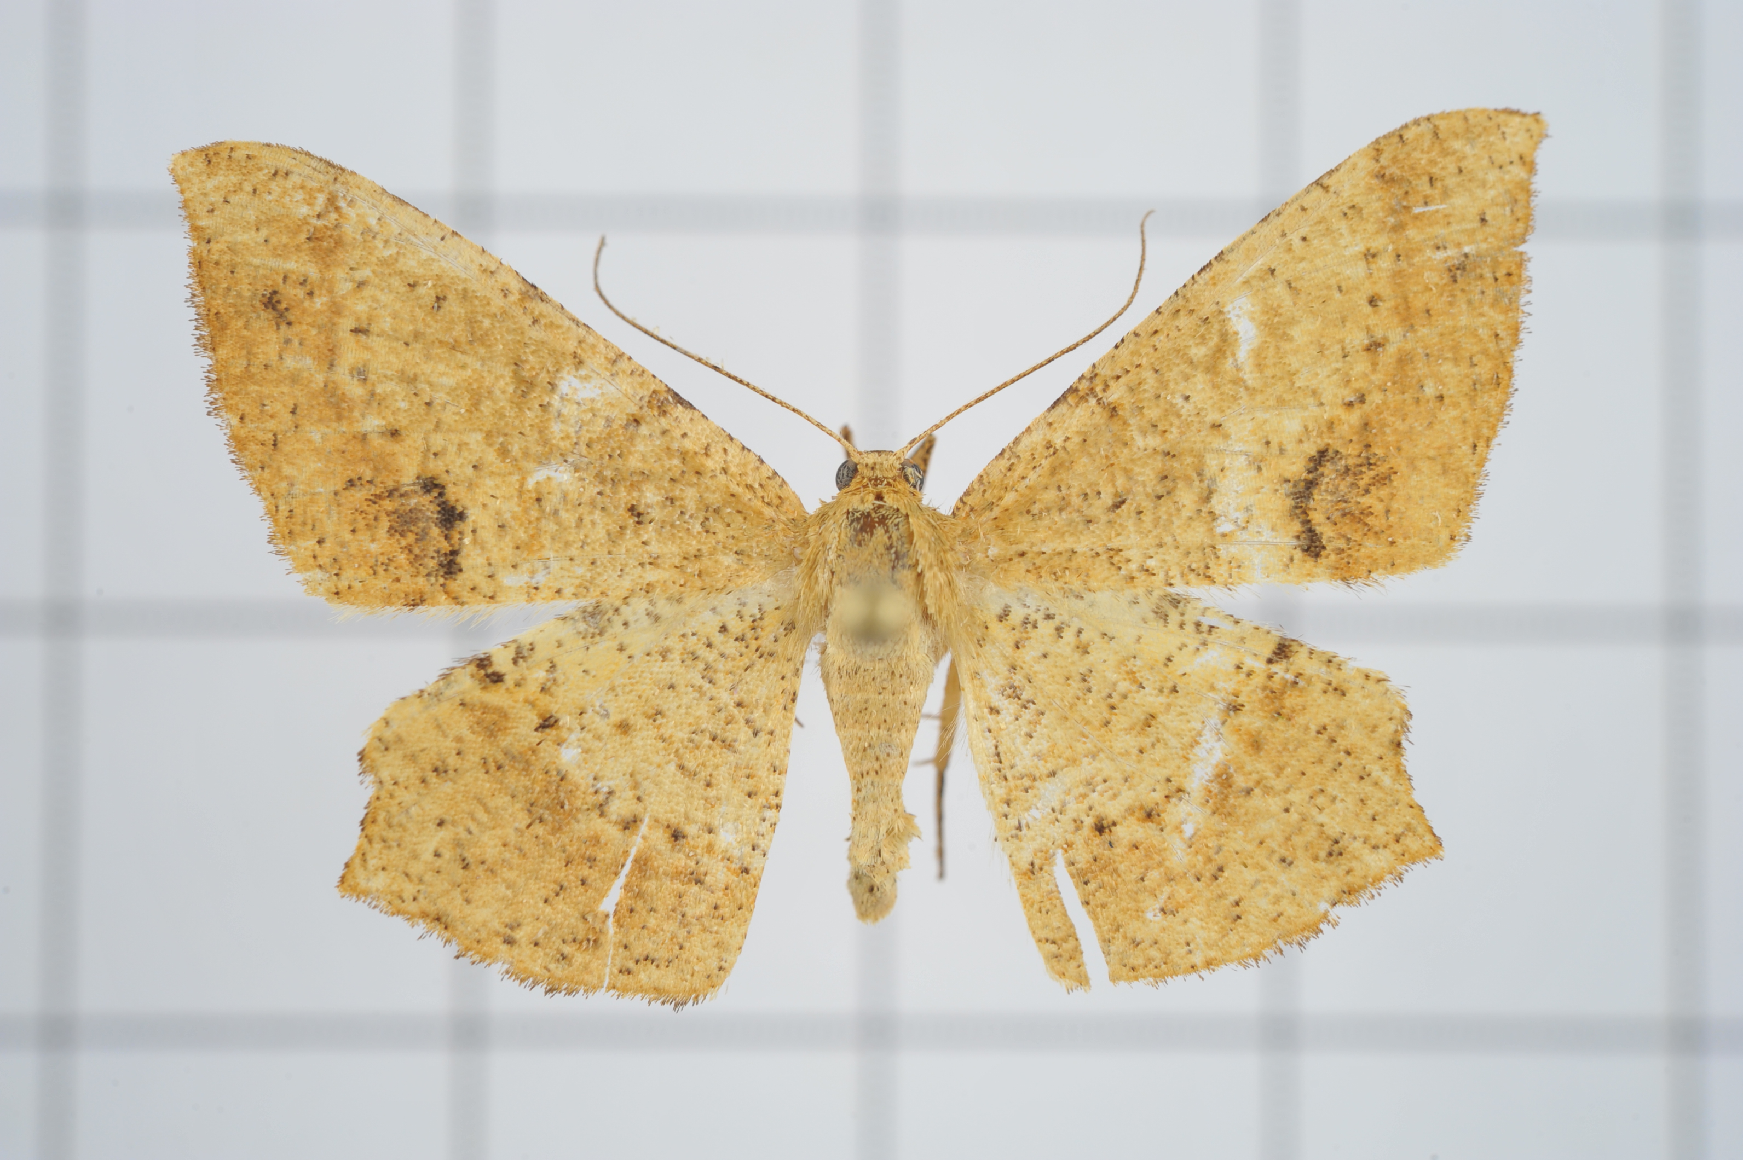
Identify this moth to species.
Krananda falcata
